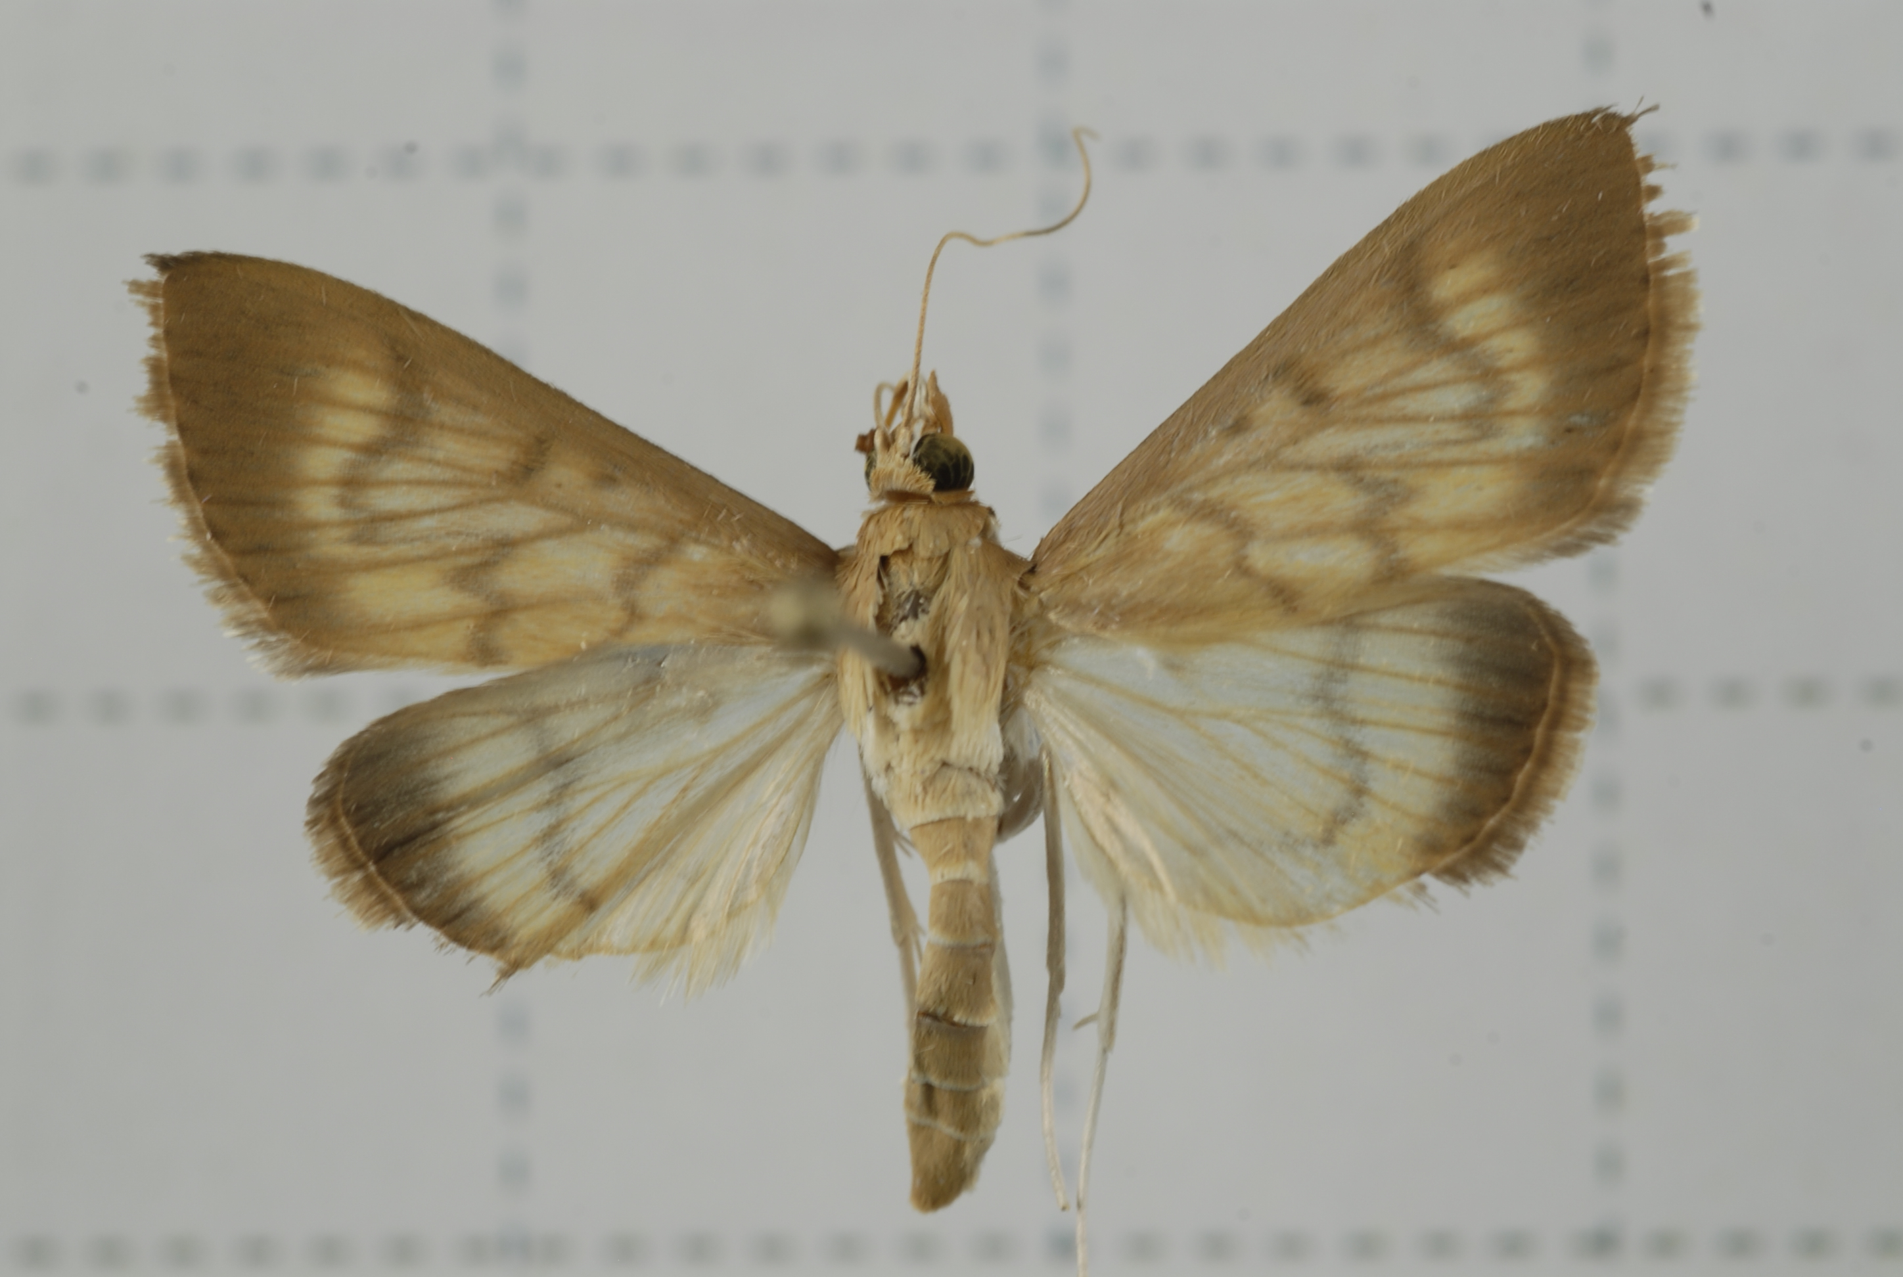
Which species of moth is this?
Crypsiptya coclesalis
